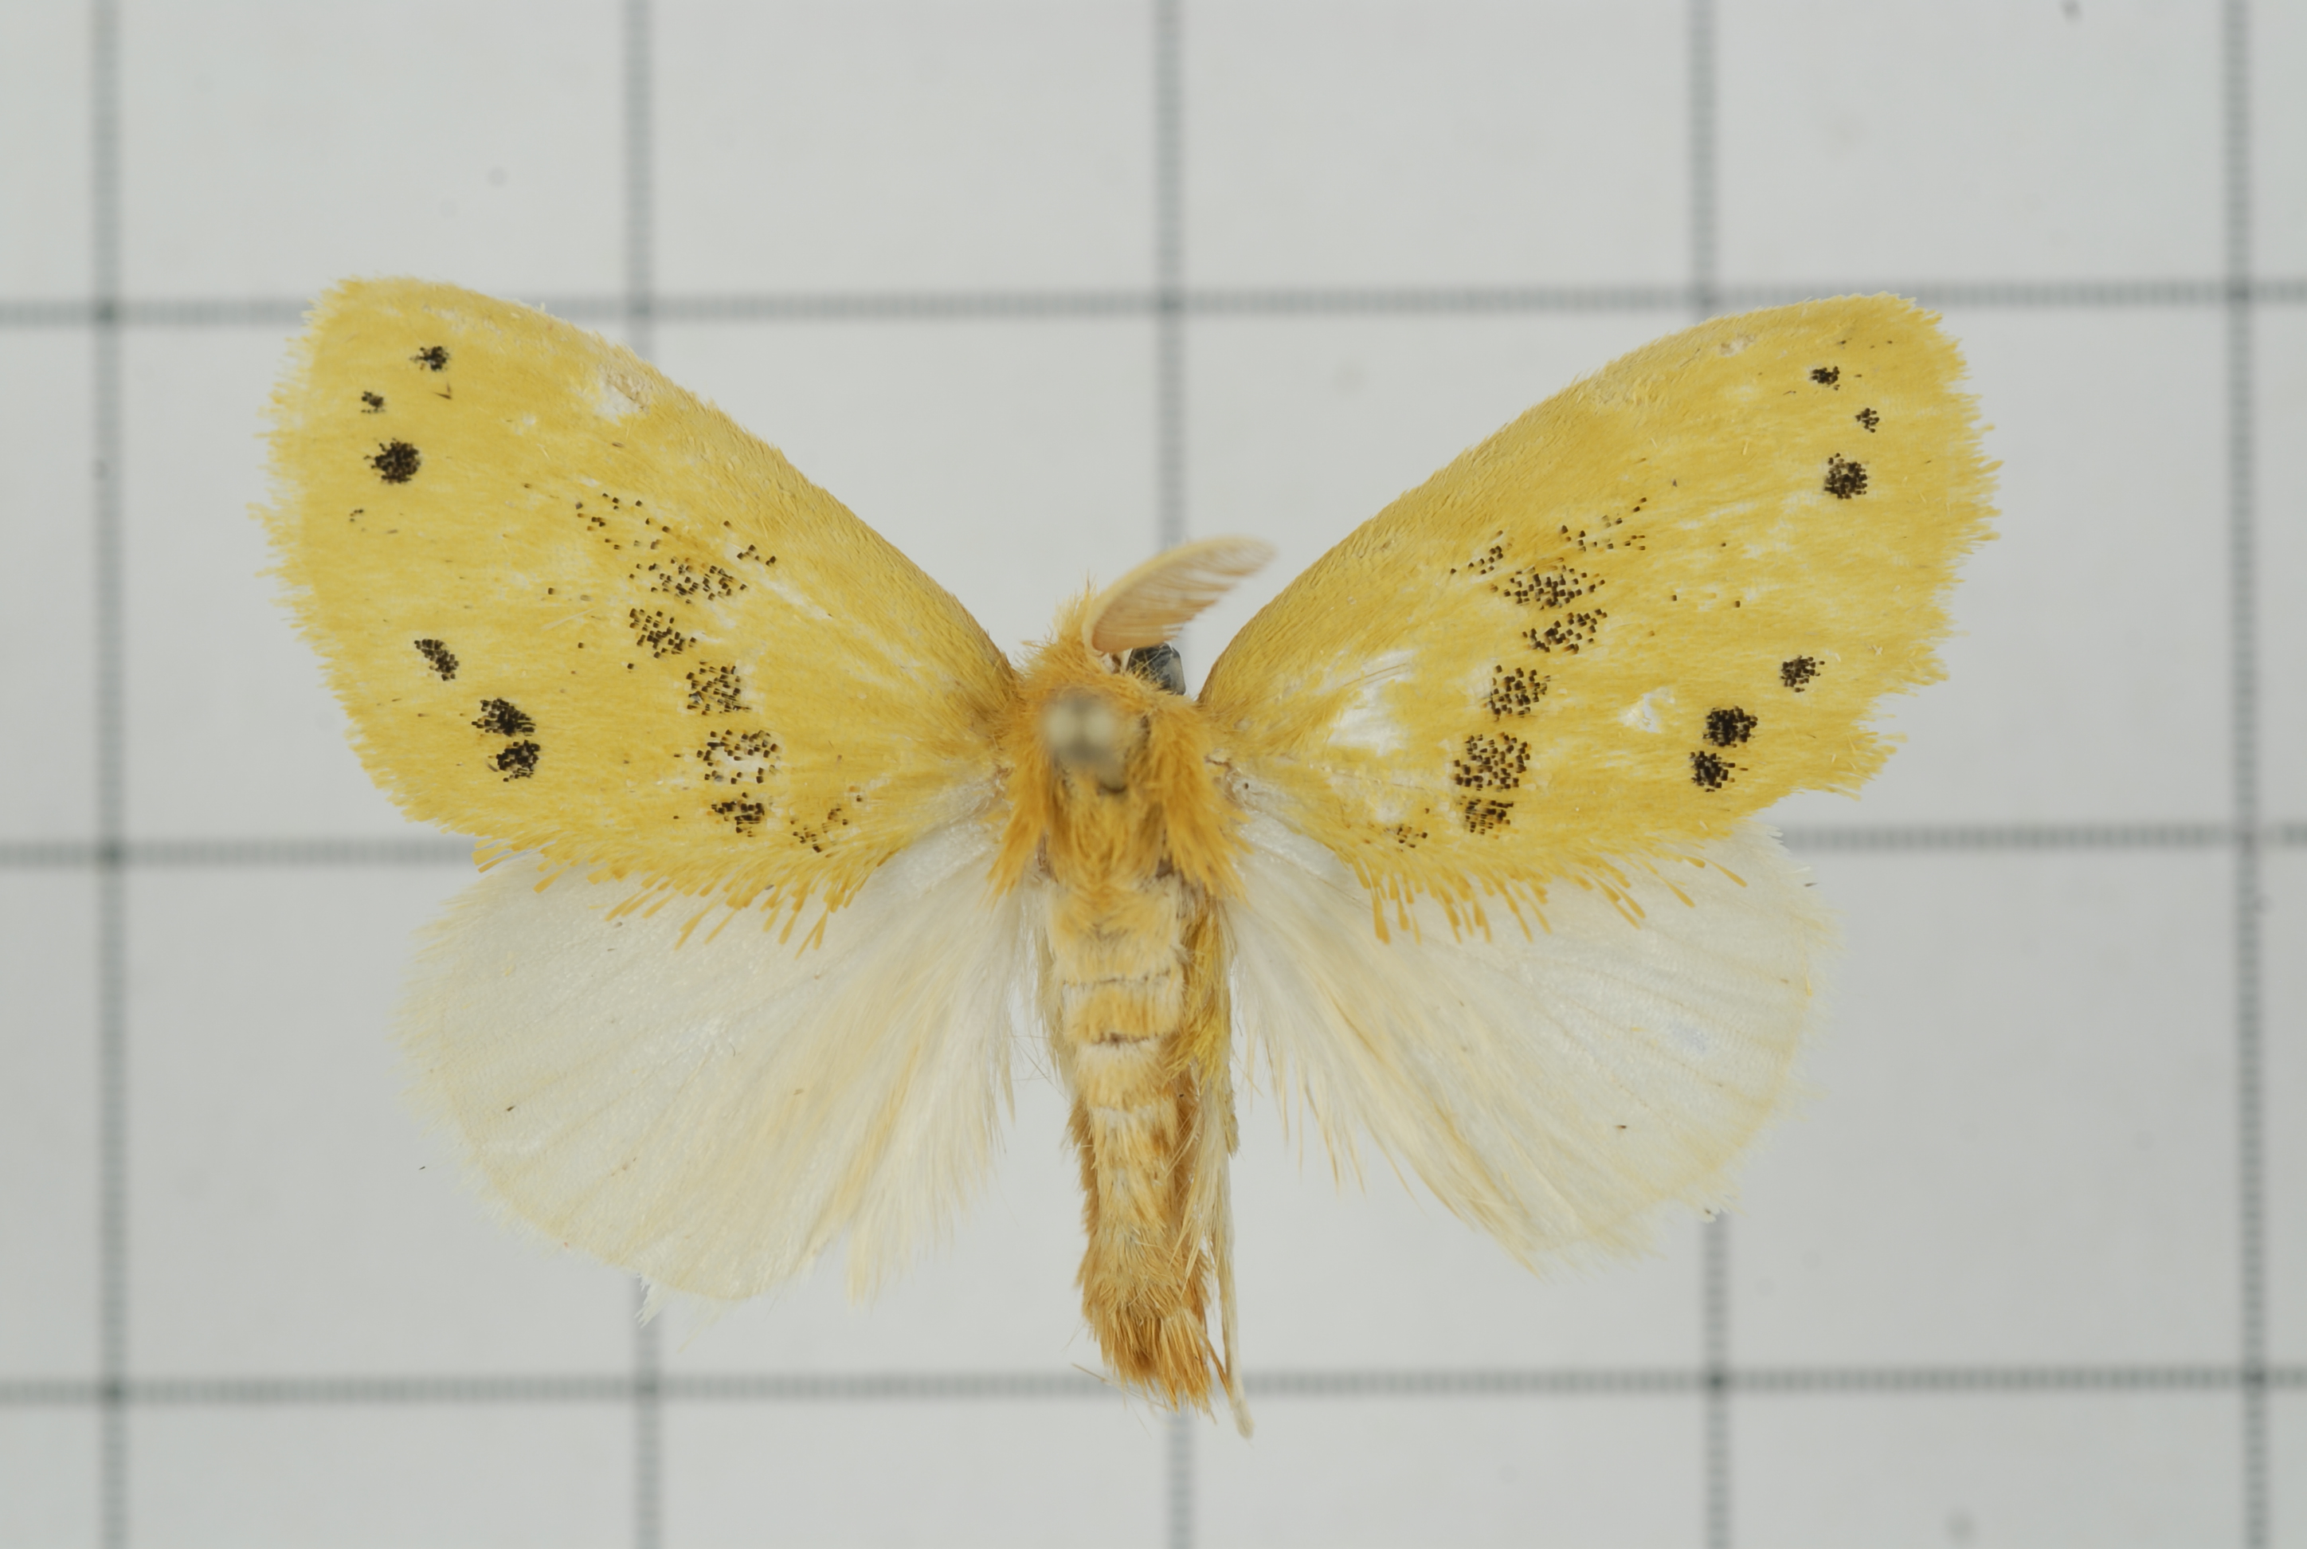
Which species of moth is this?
Euproctis croceola
